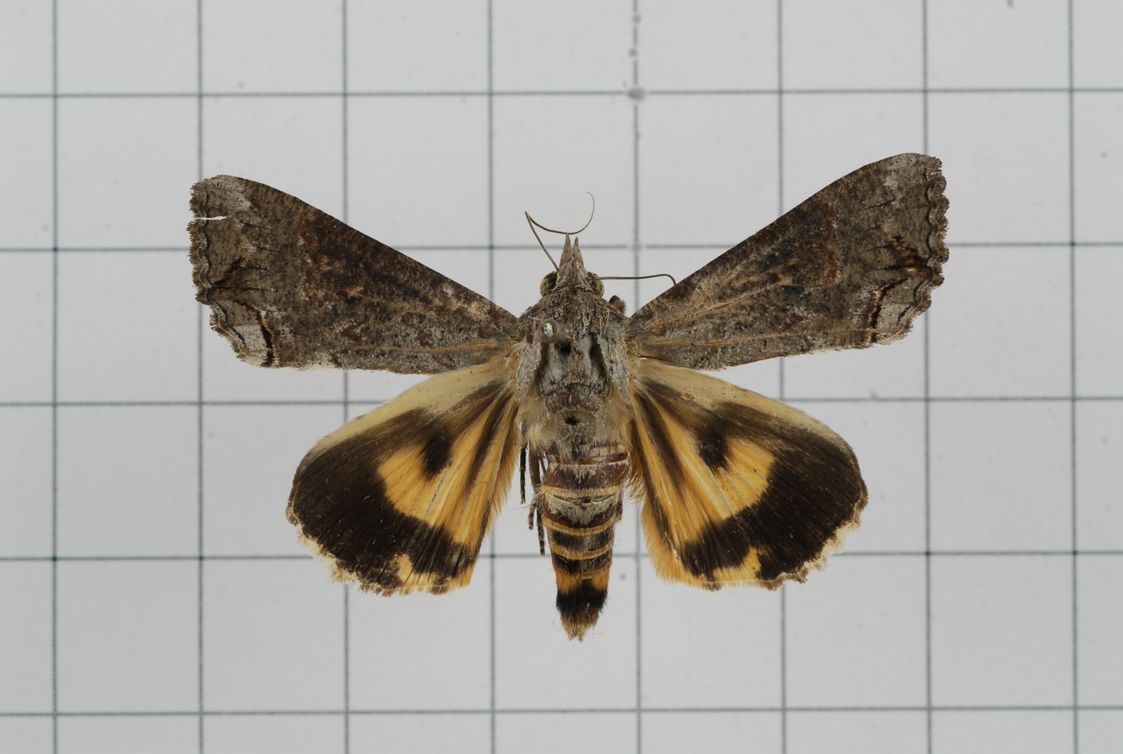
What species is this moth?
Hypocala deflorata deflorata
